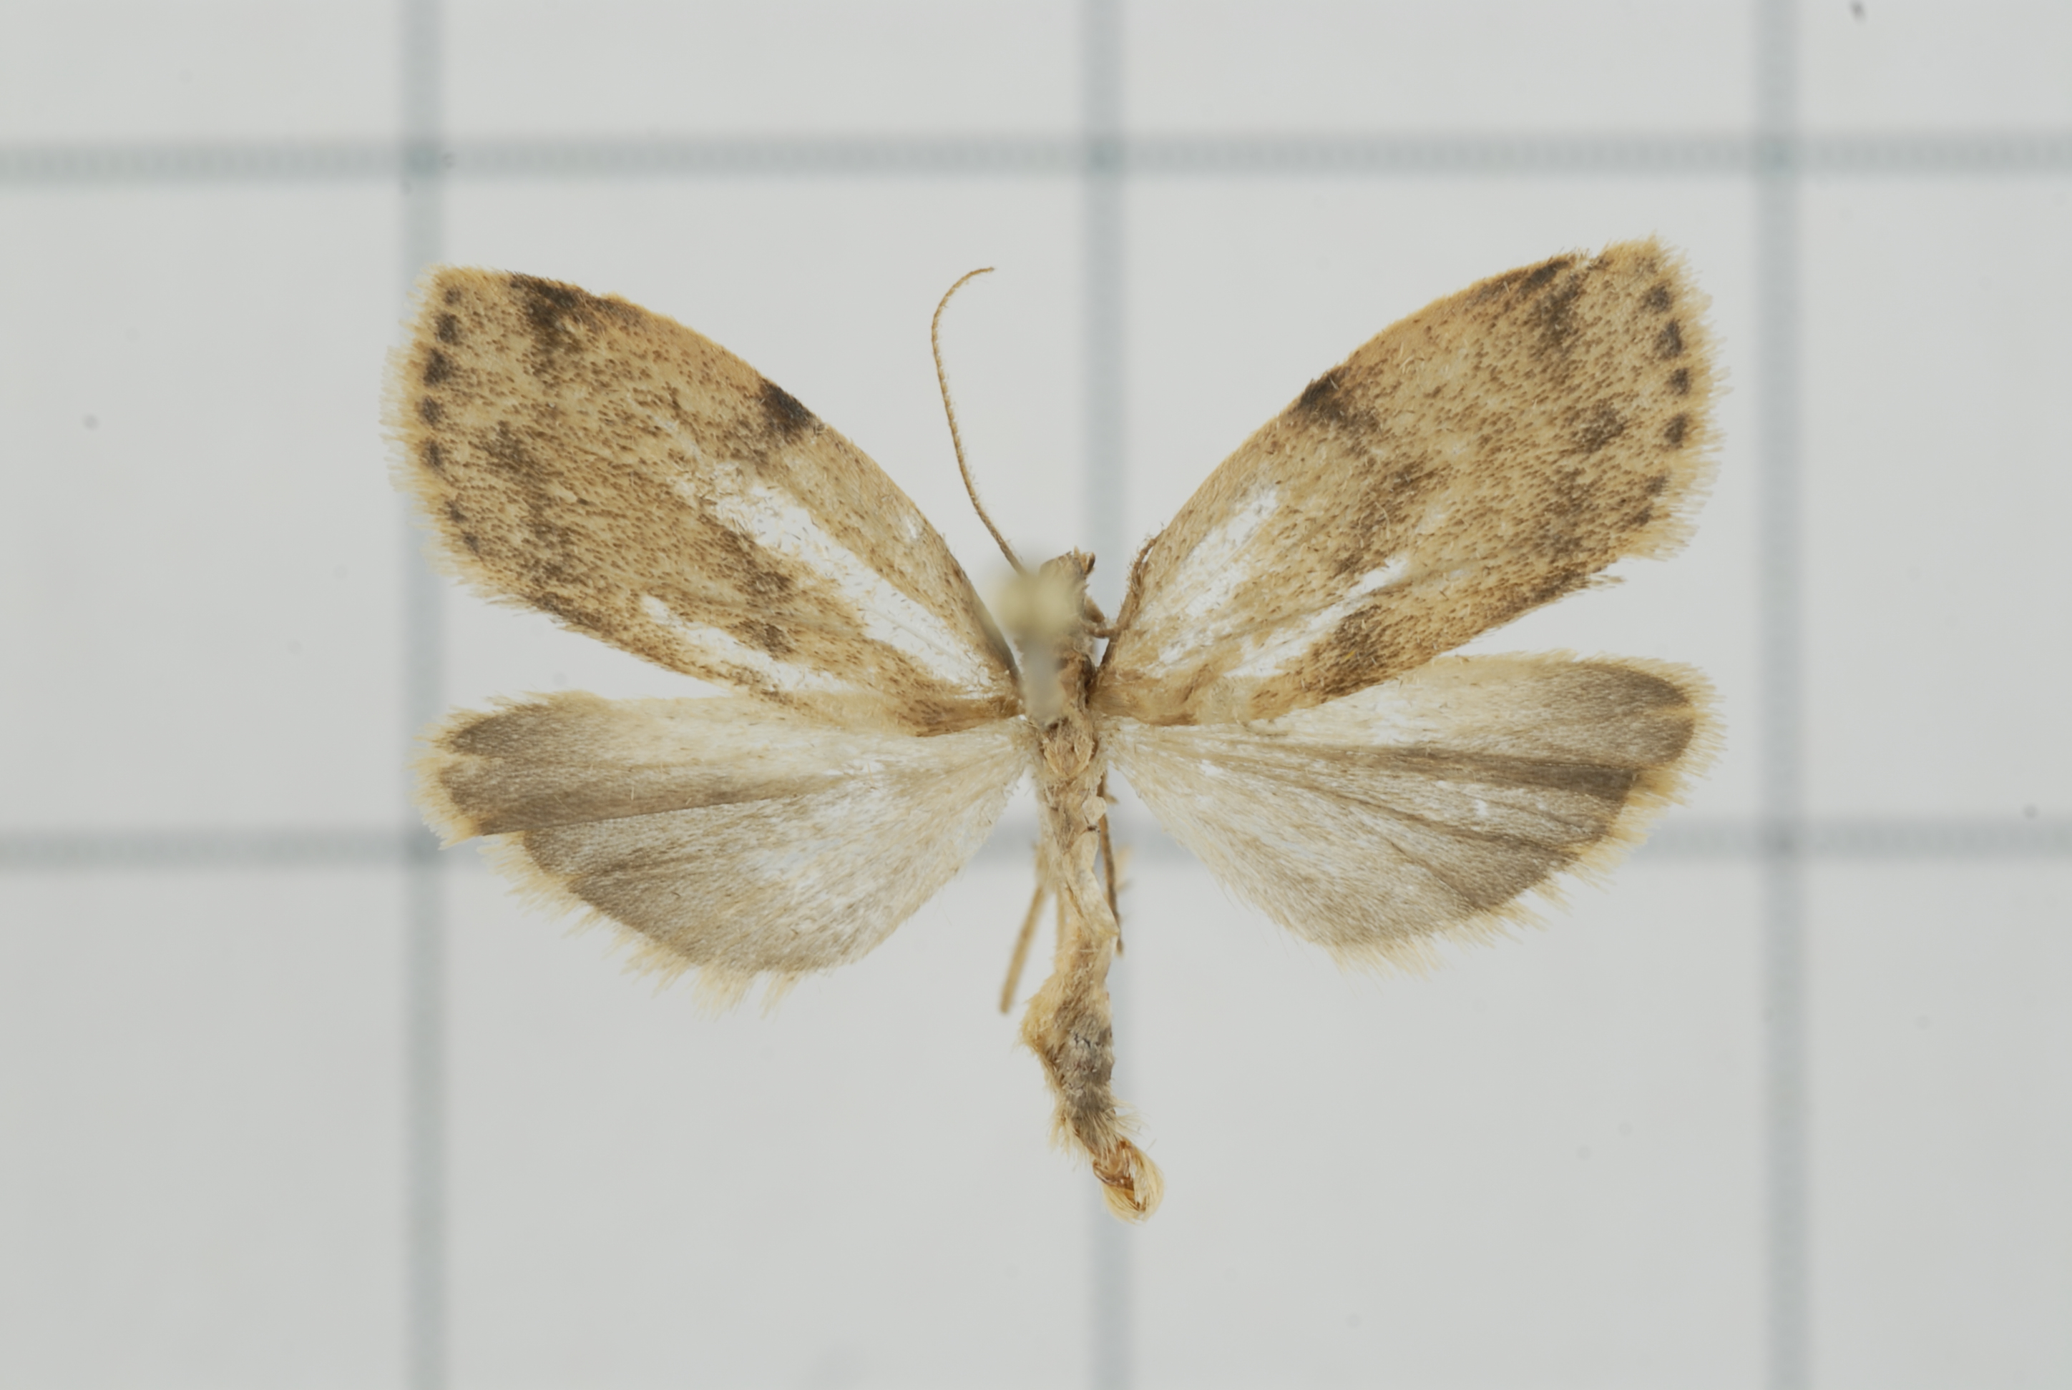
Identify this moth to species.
Mithuna wilemani
